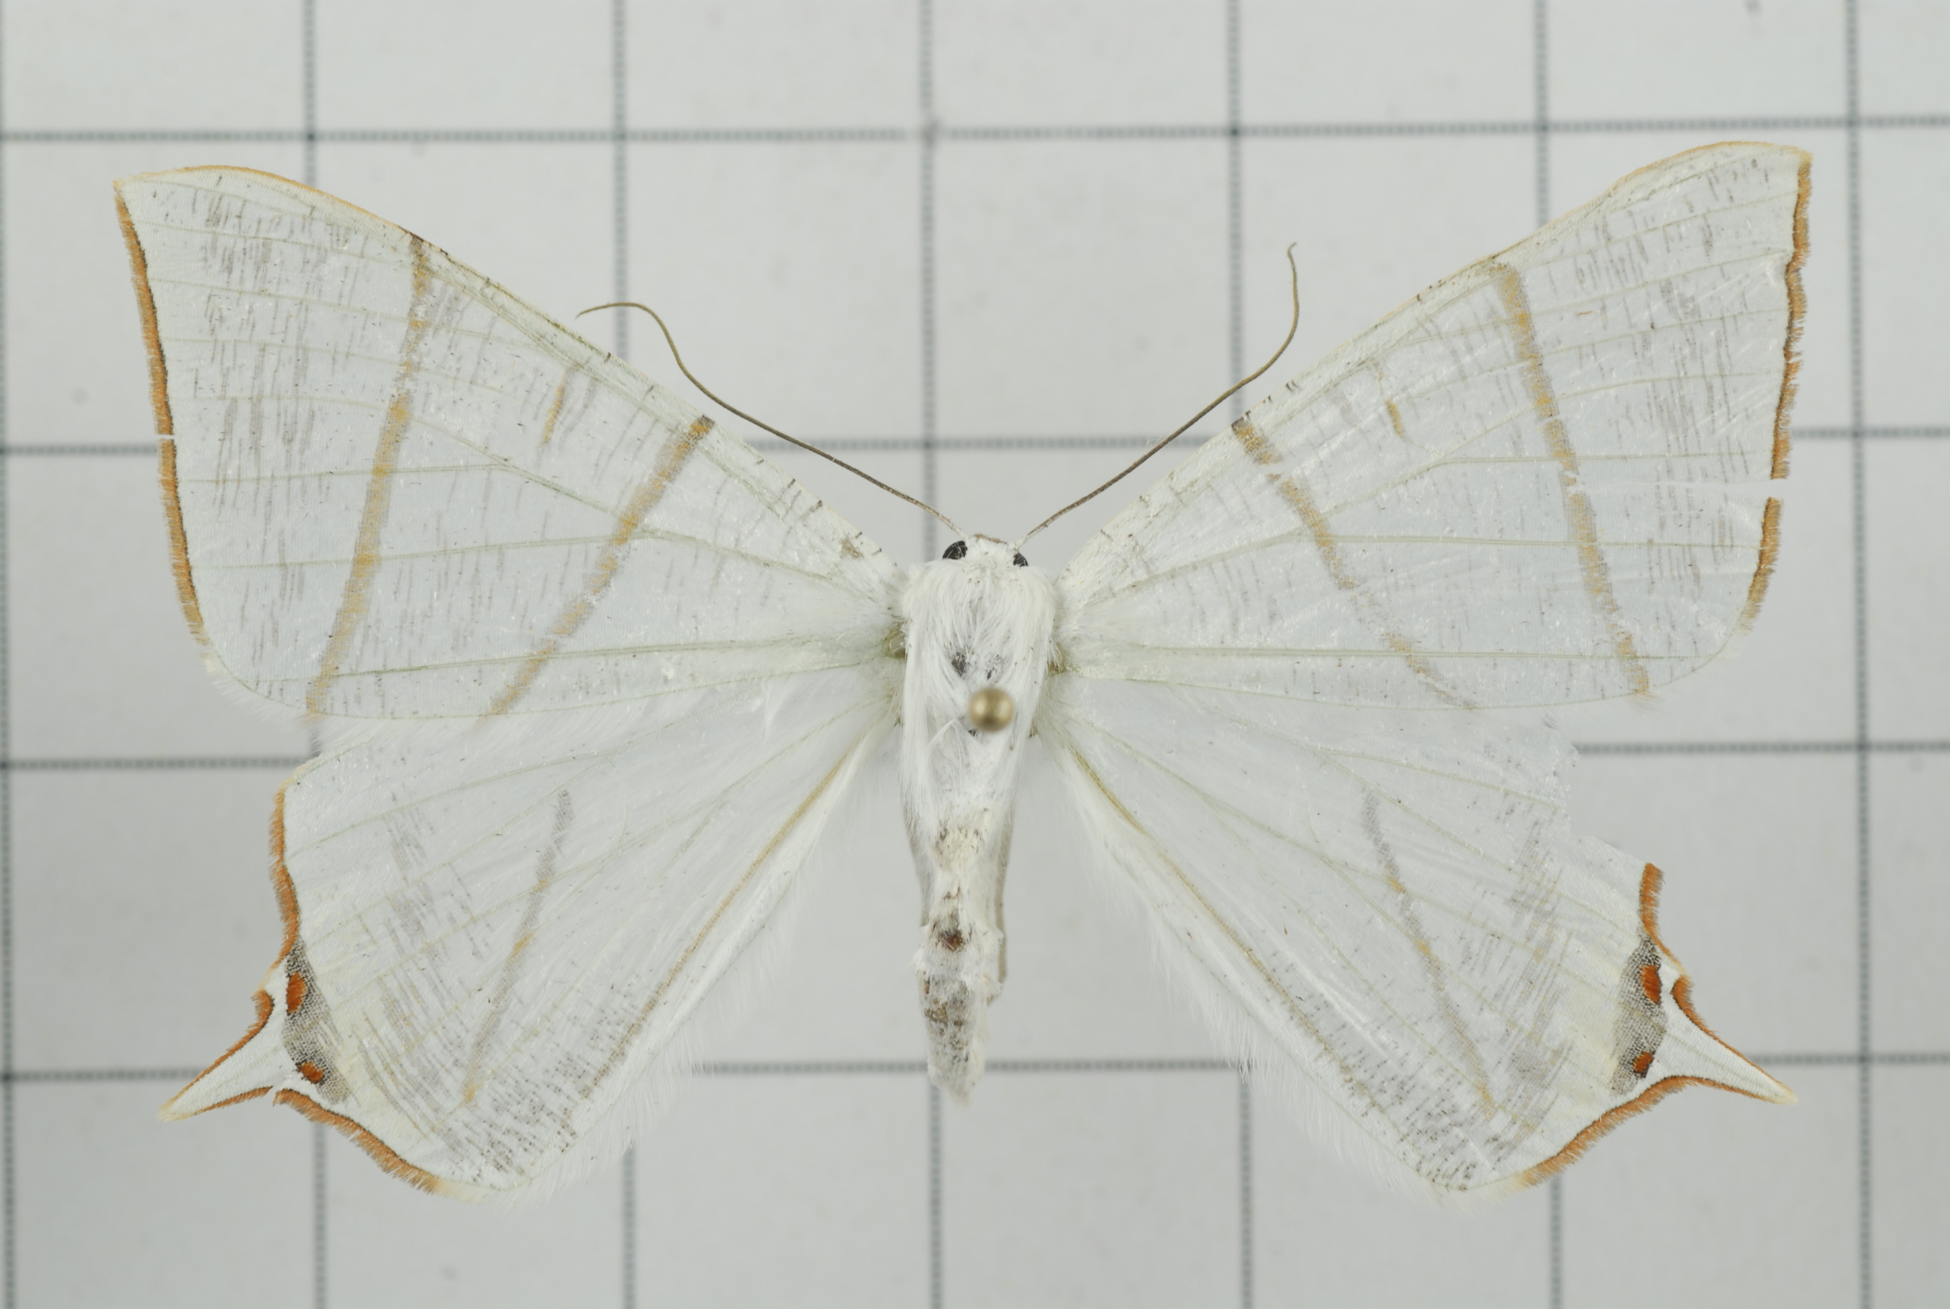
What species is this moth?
Ourapteryx changi
